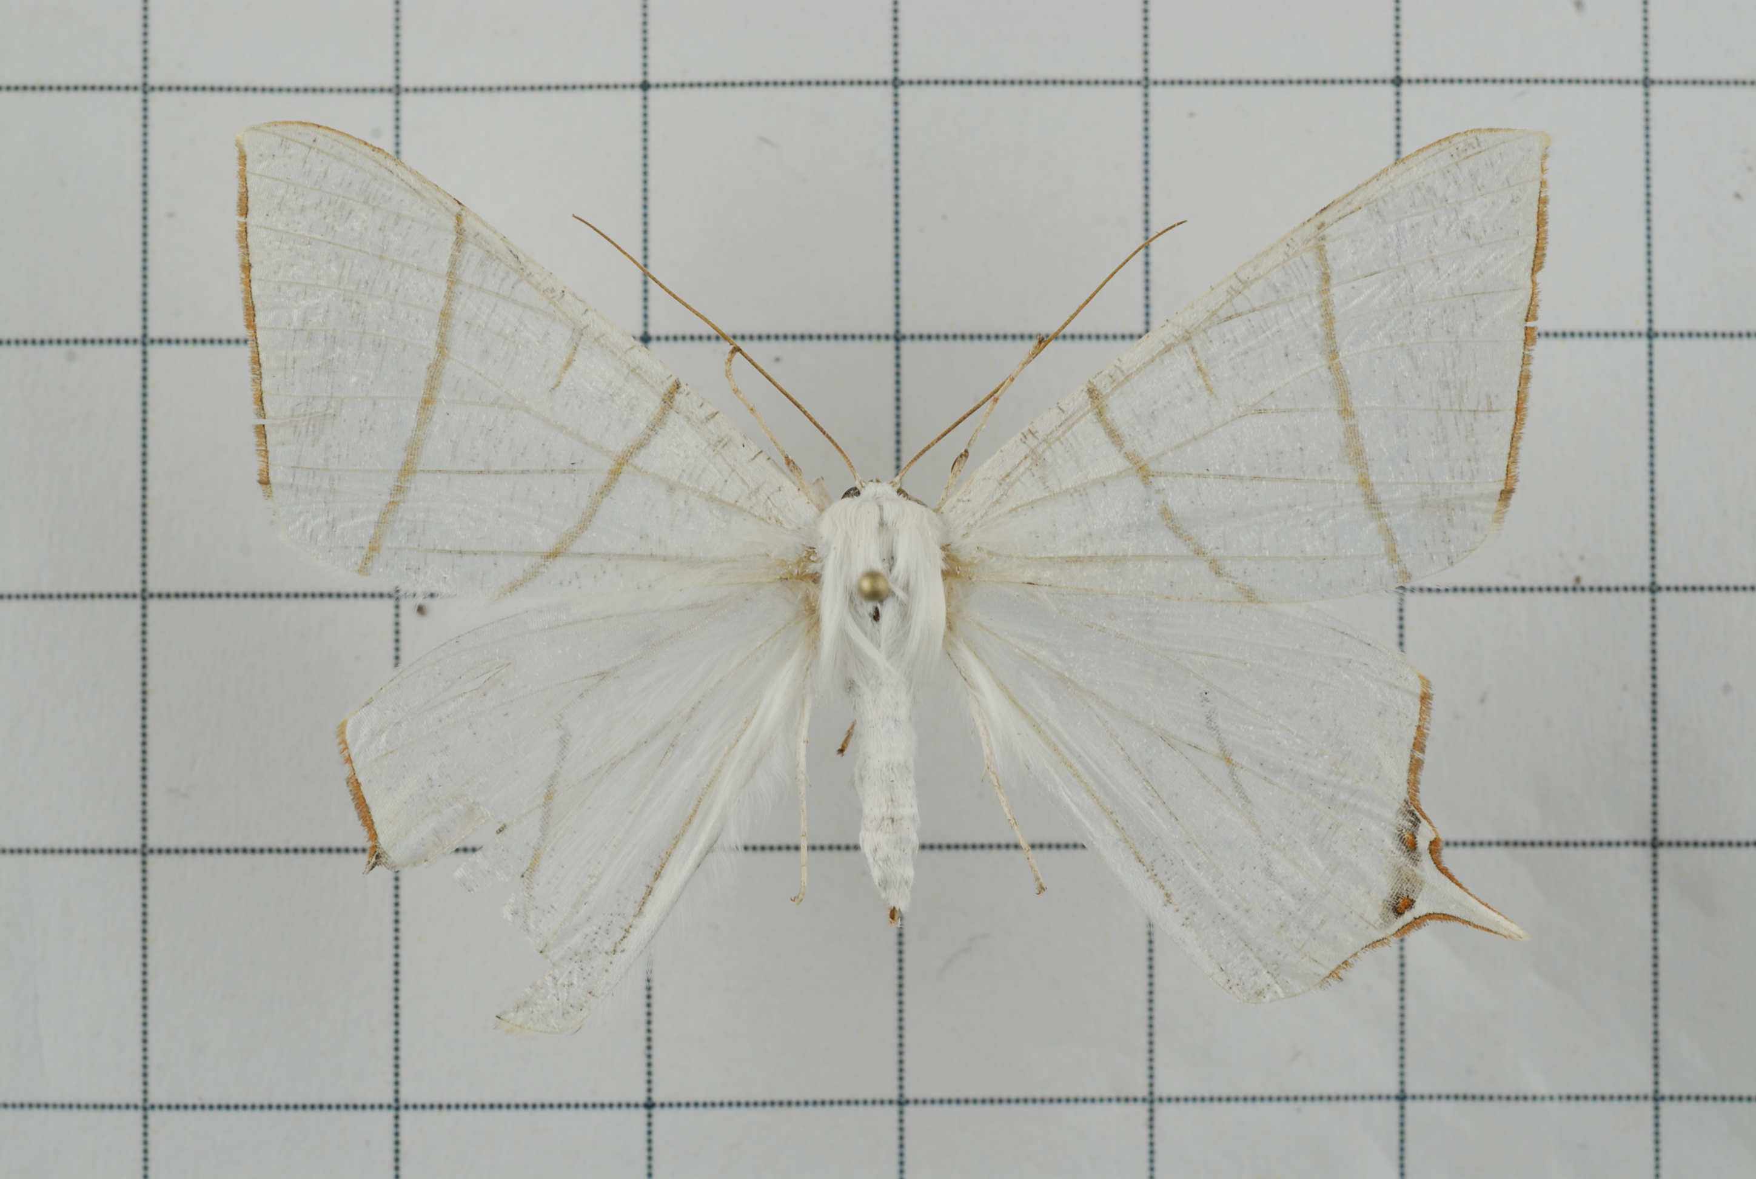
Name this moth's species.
Ourapteryx changi
